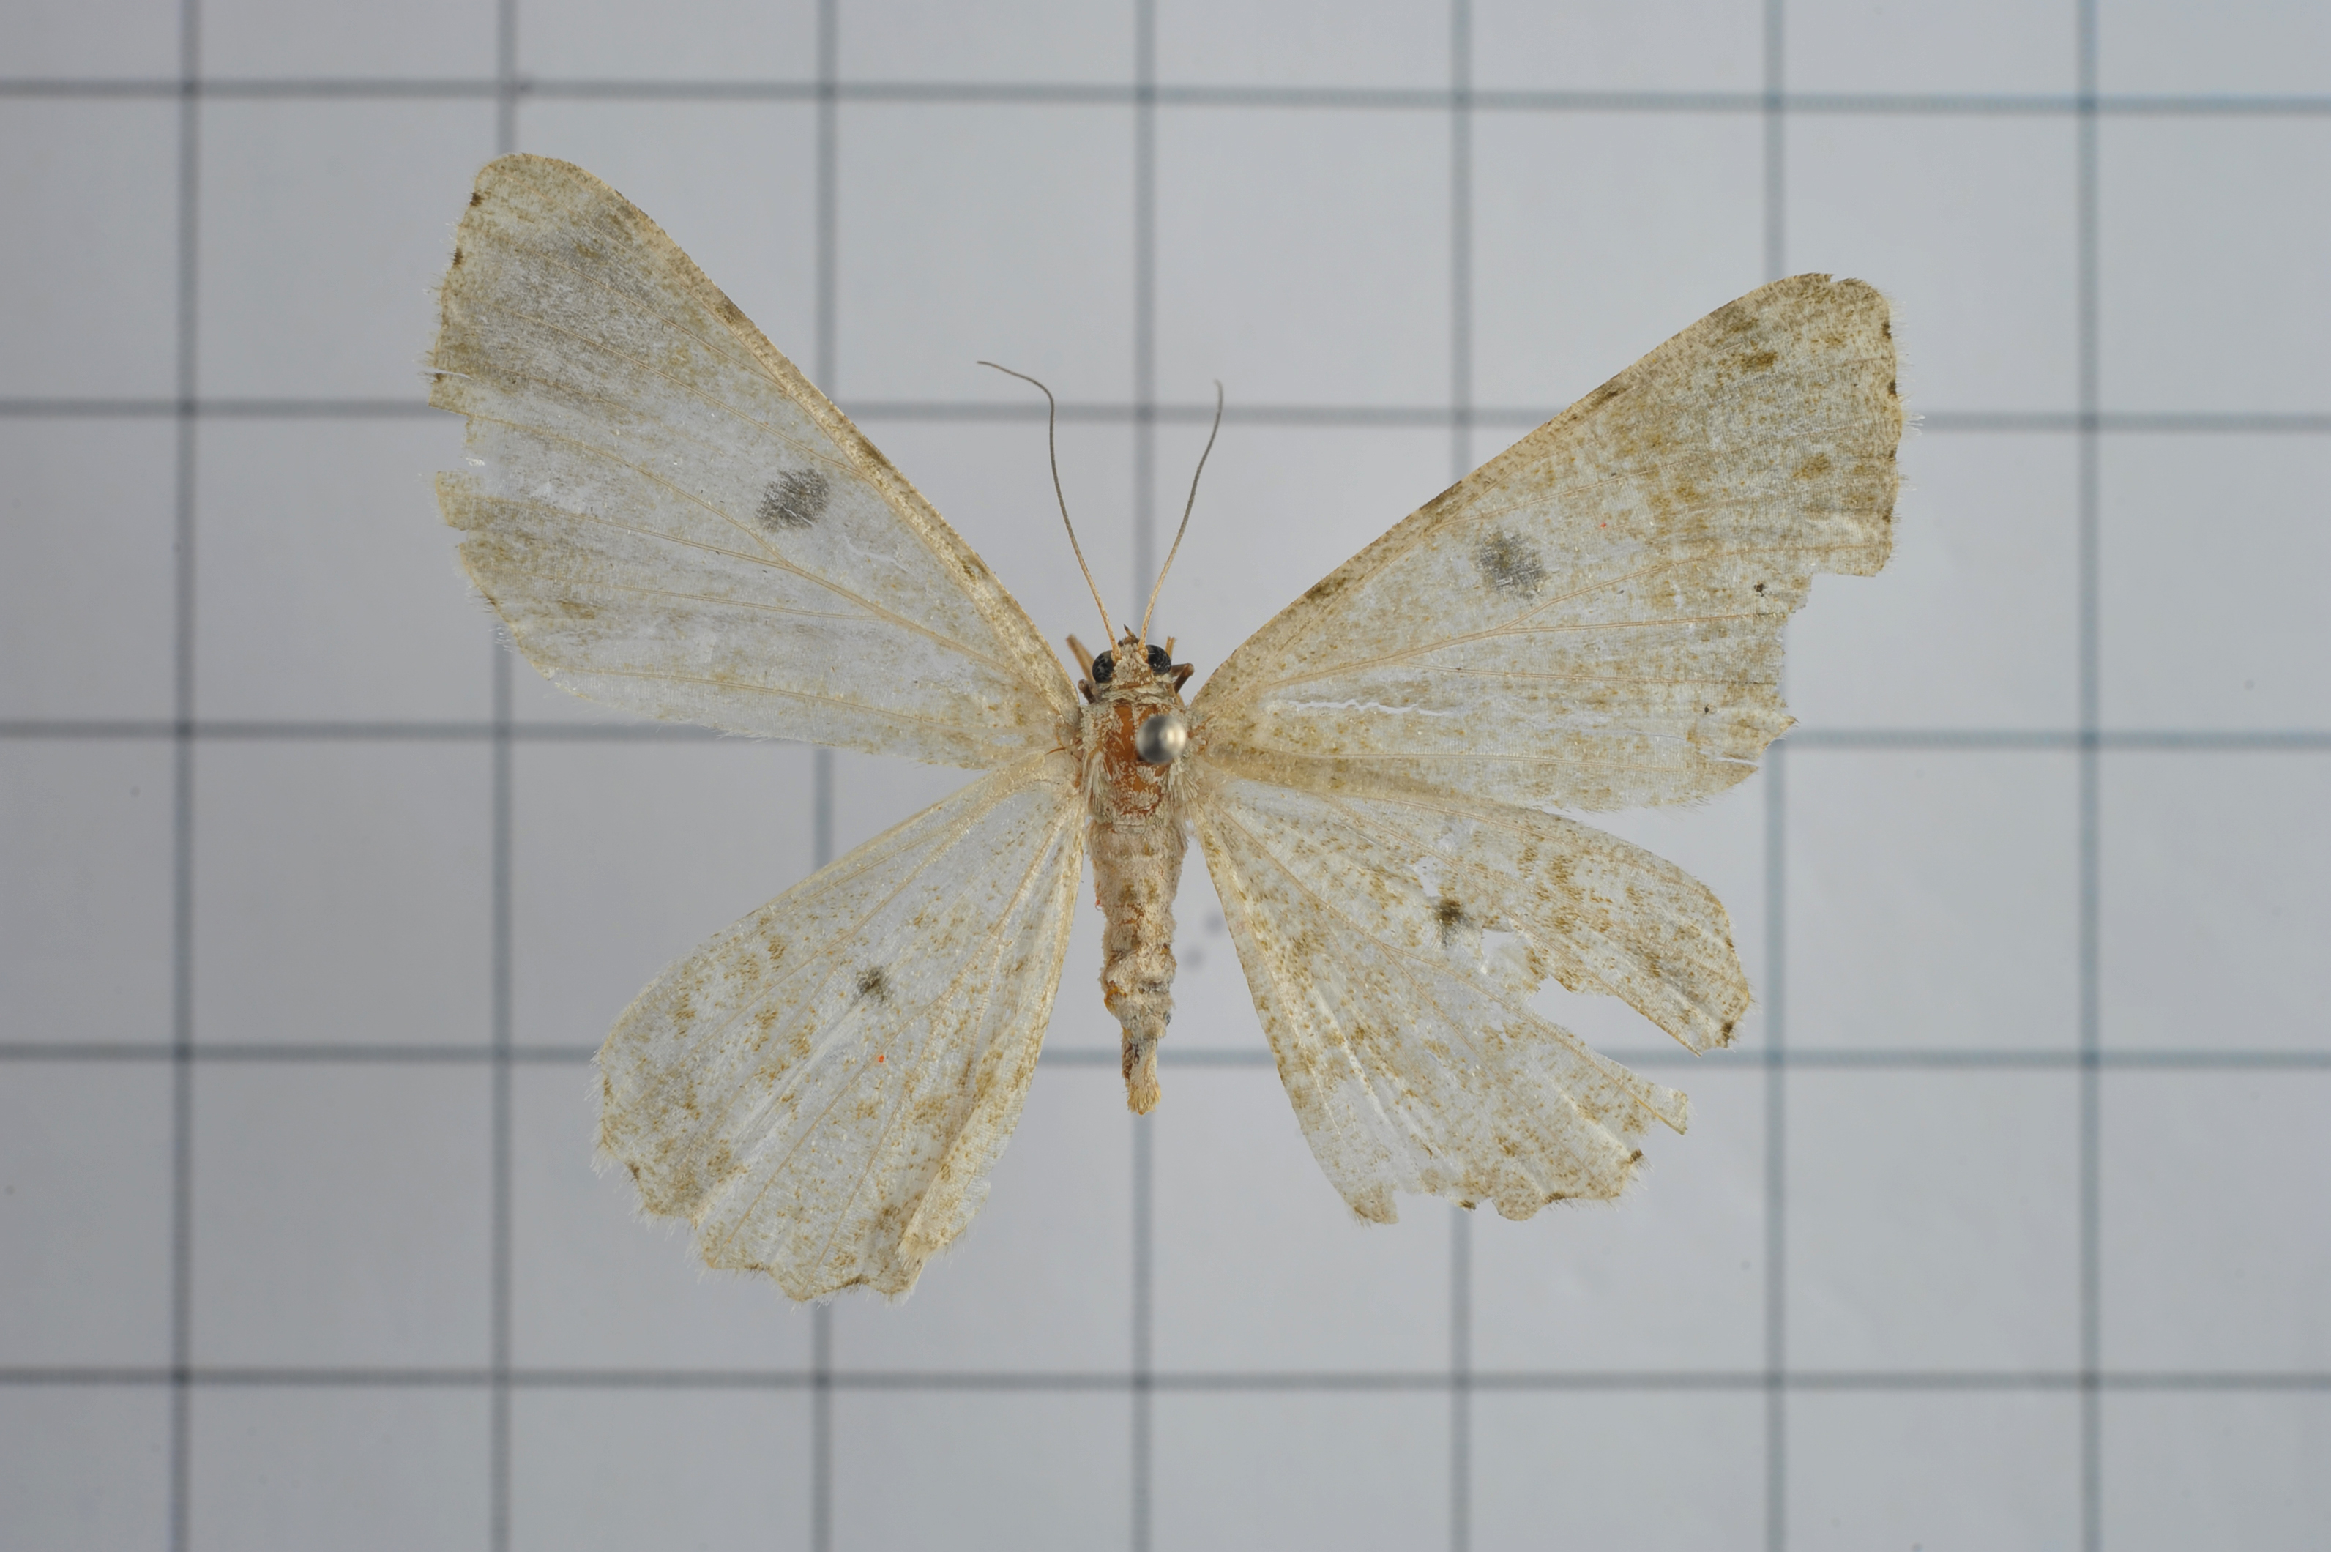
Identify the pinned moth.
Catoria sublavaria
